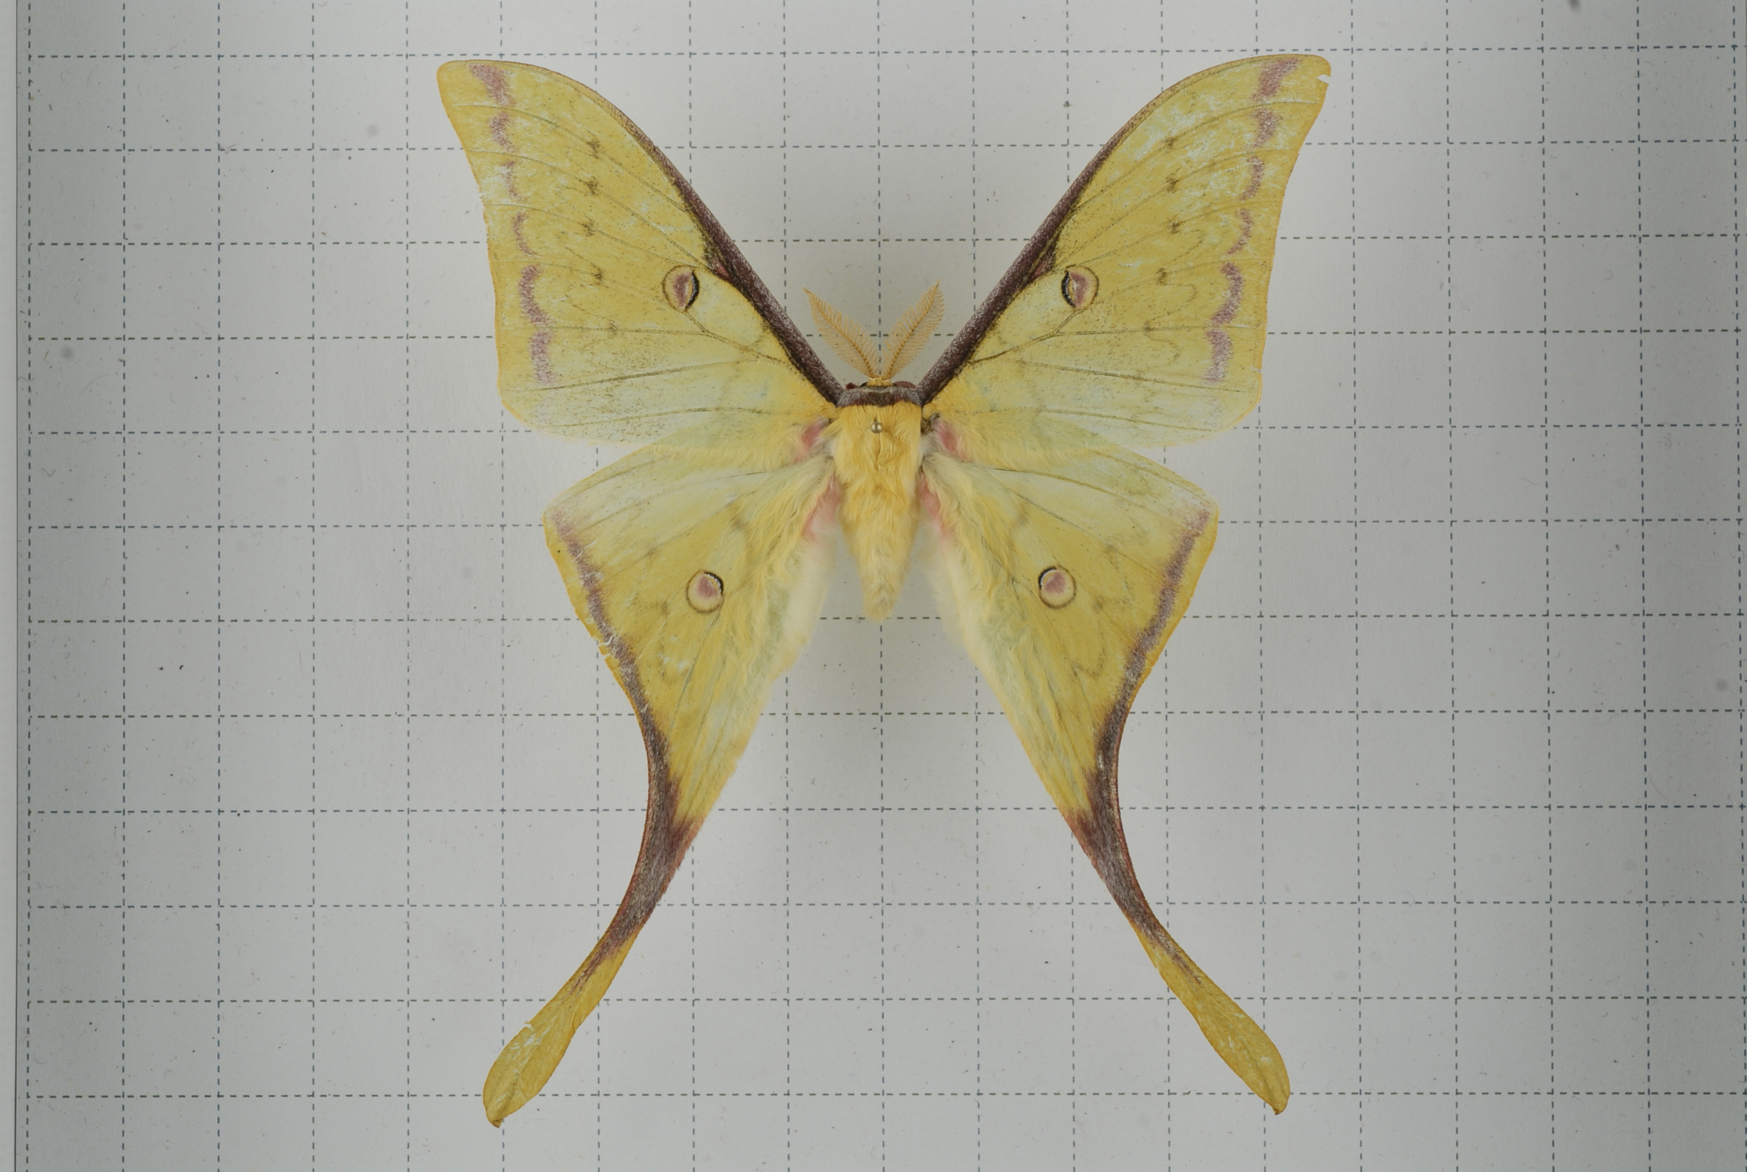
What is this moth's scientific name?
Actias sinensis subaurea
